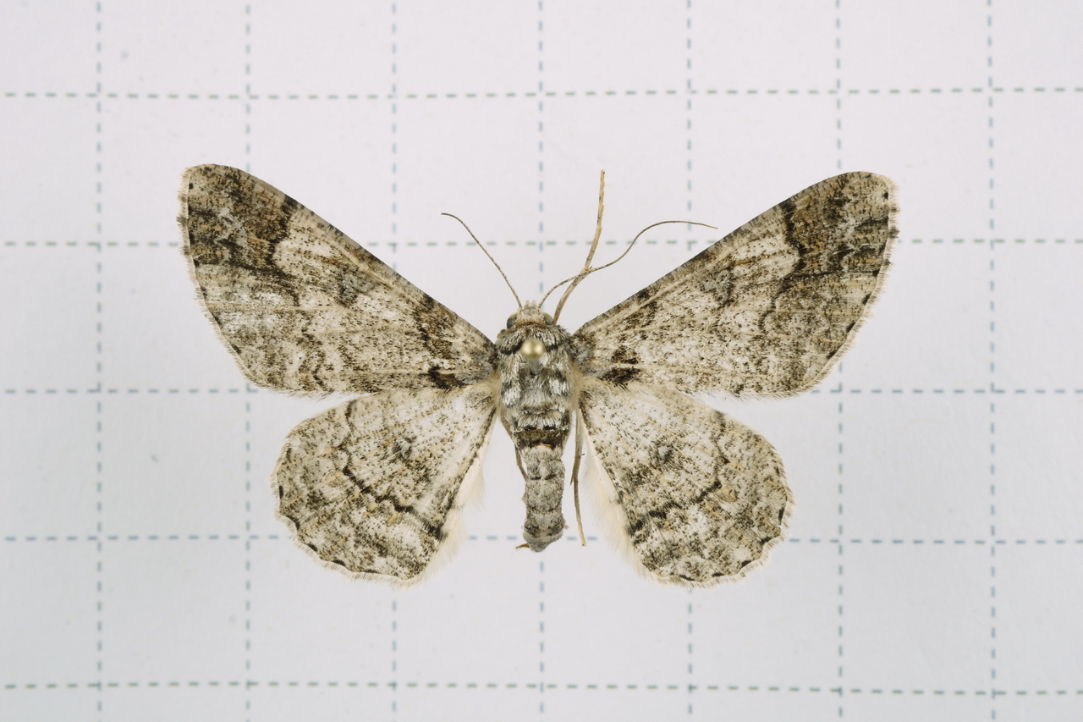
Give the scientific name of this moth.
Cleora alienaria
